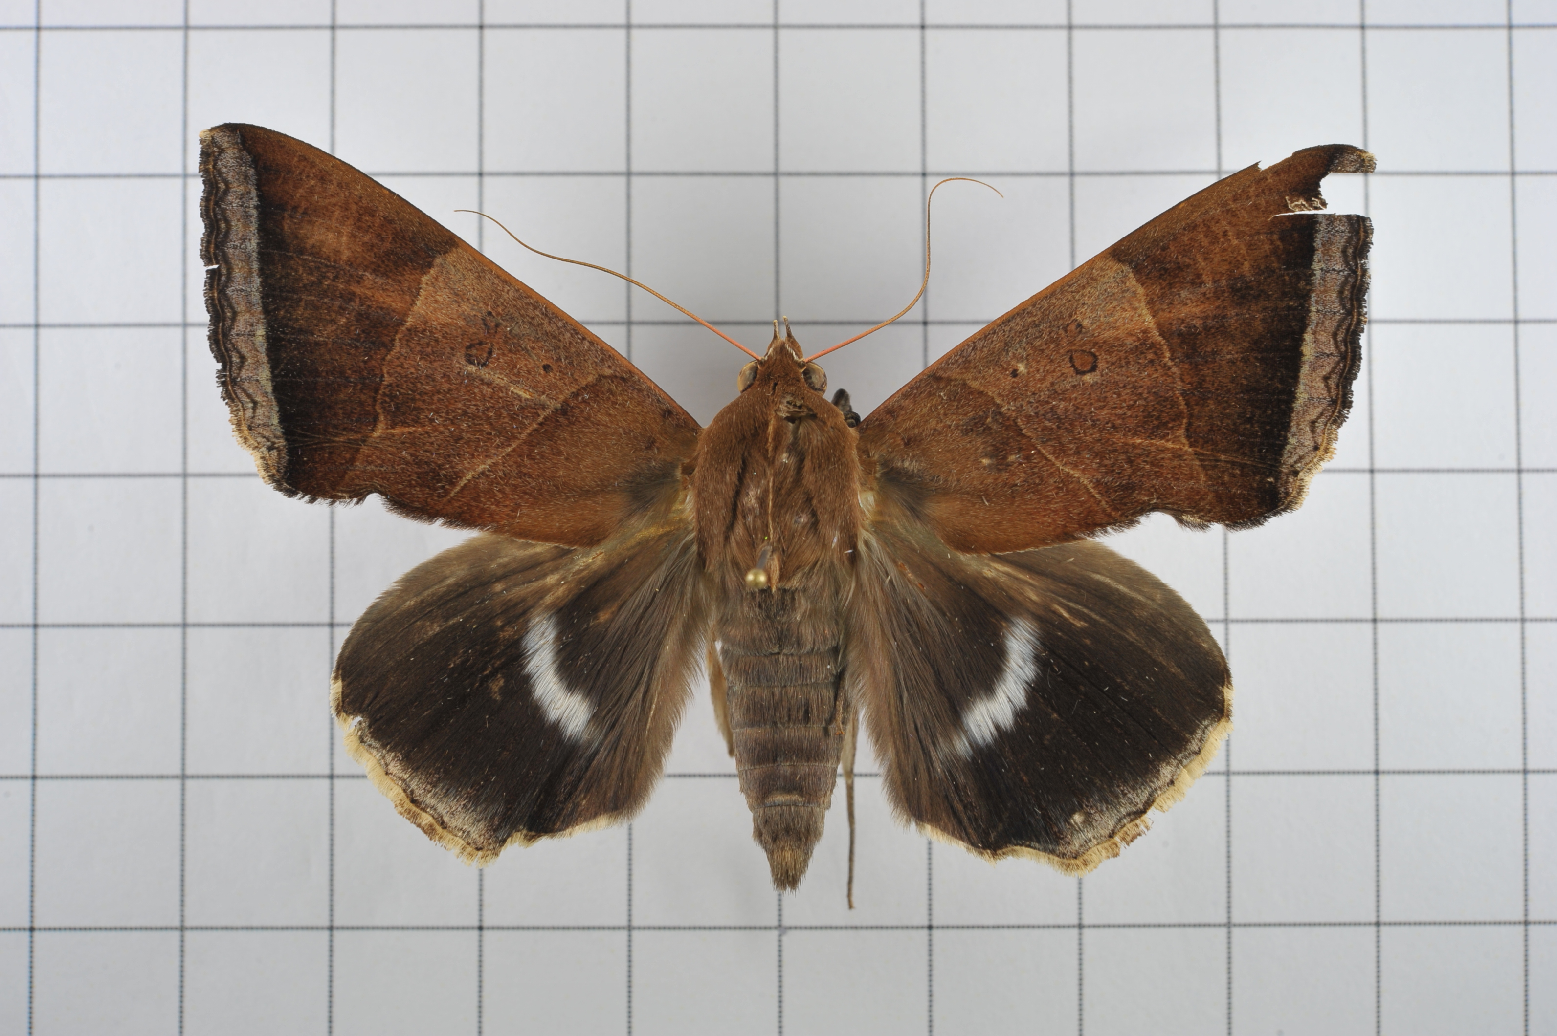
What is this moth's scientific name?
Artena dotata
